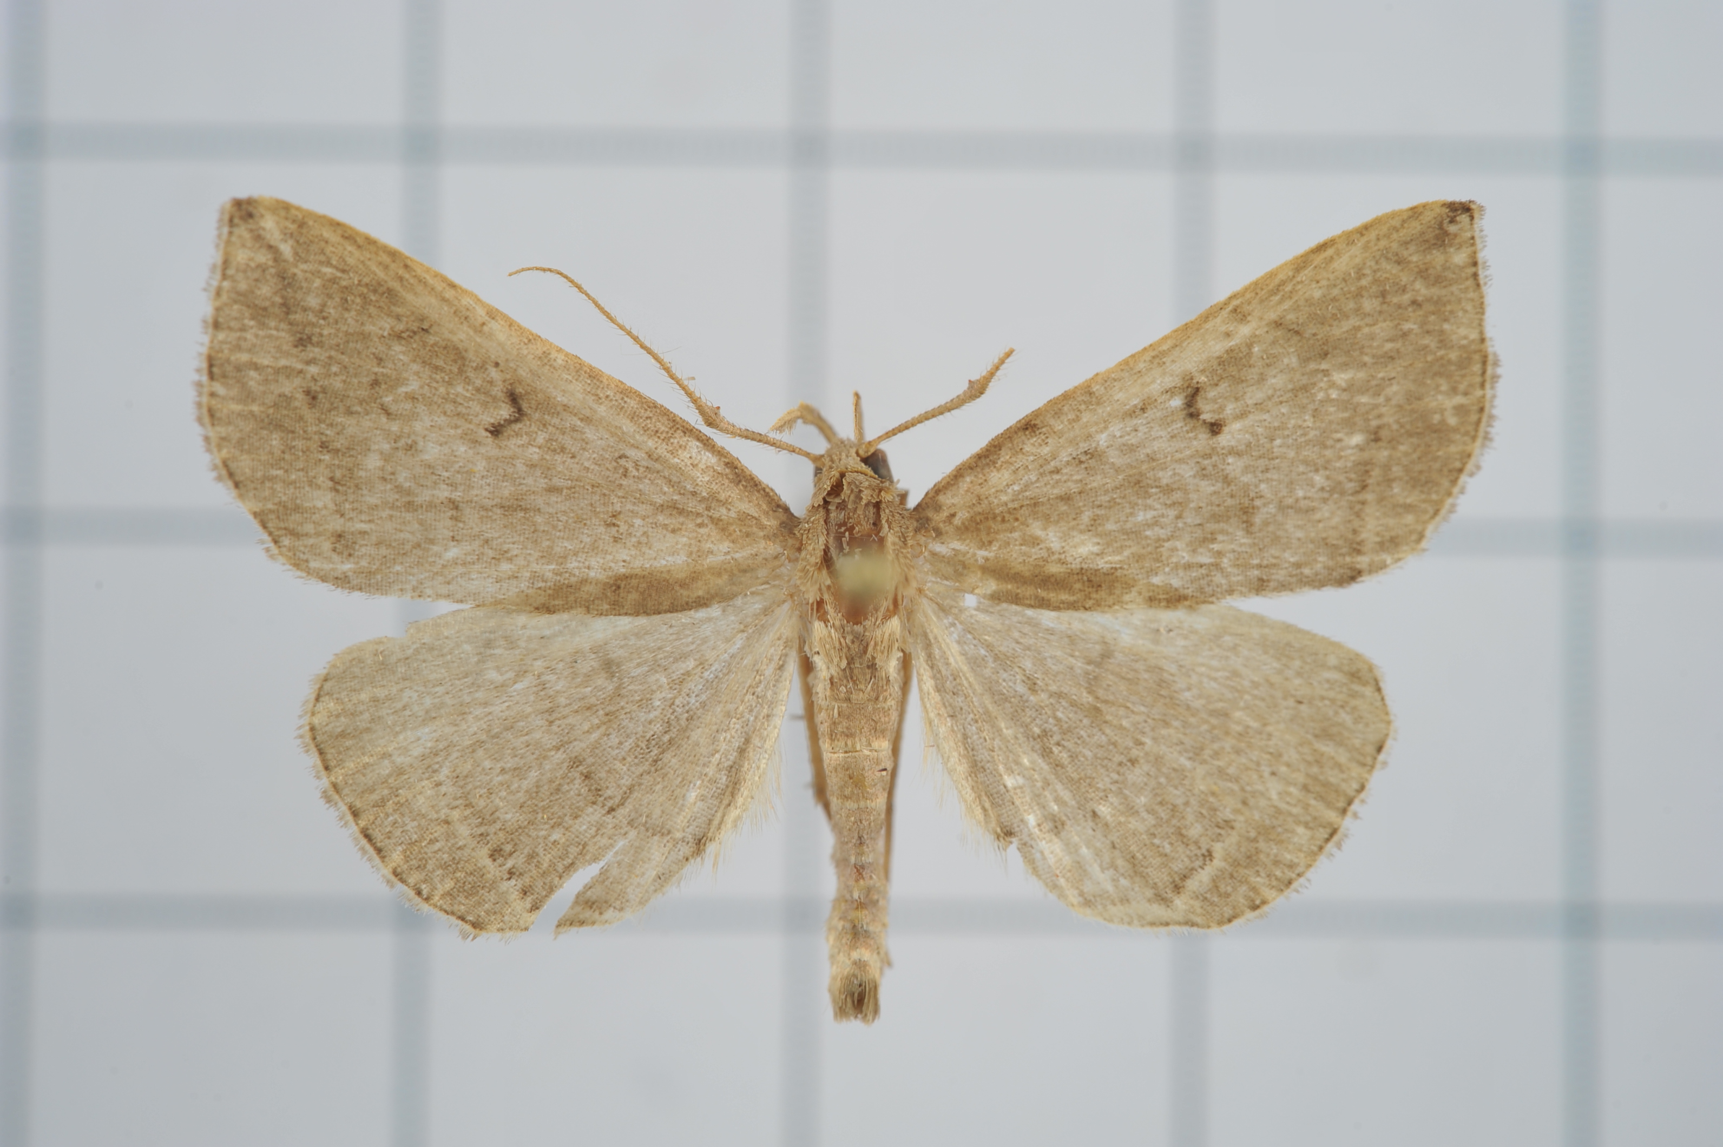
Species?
Zanclognatha nakatomii
